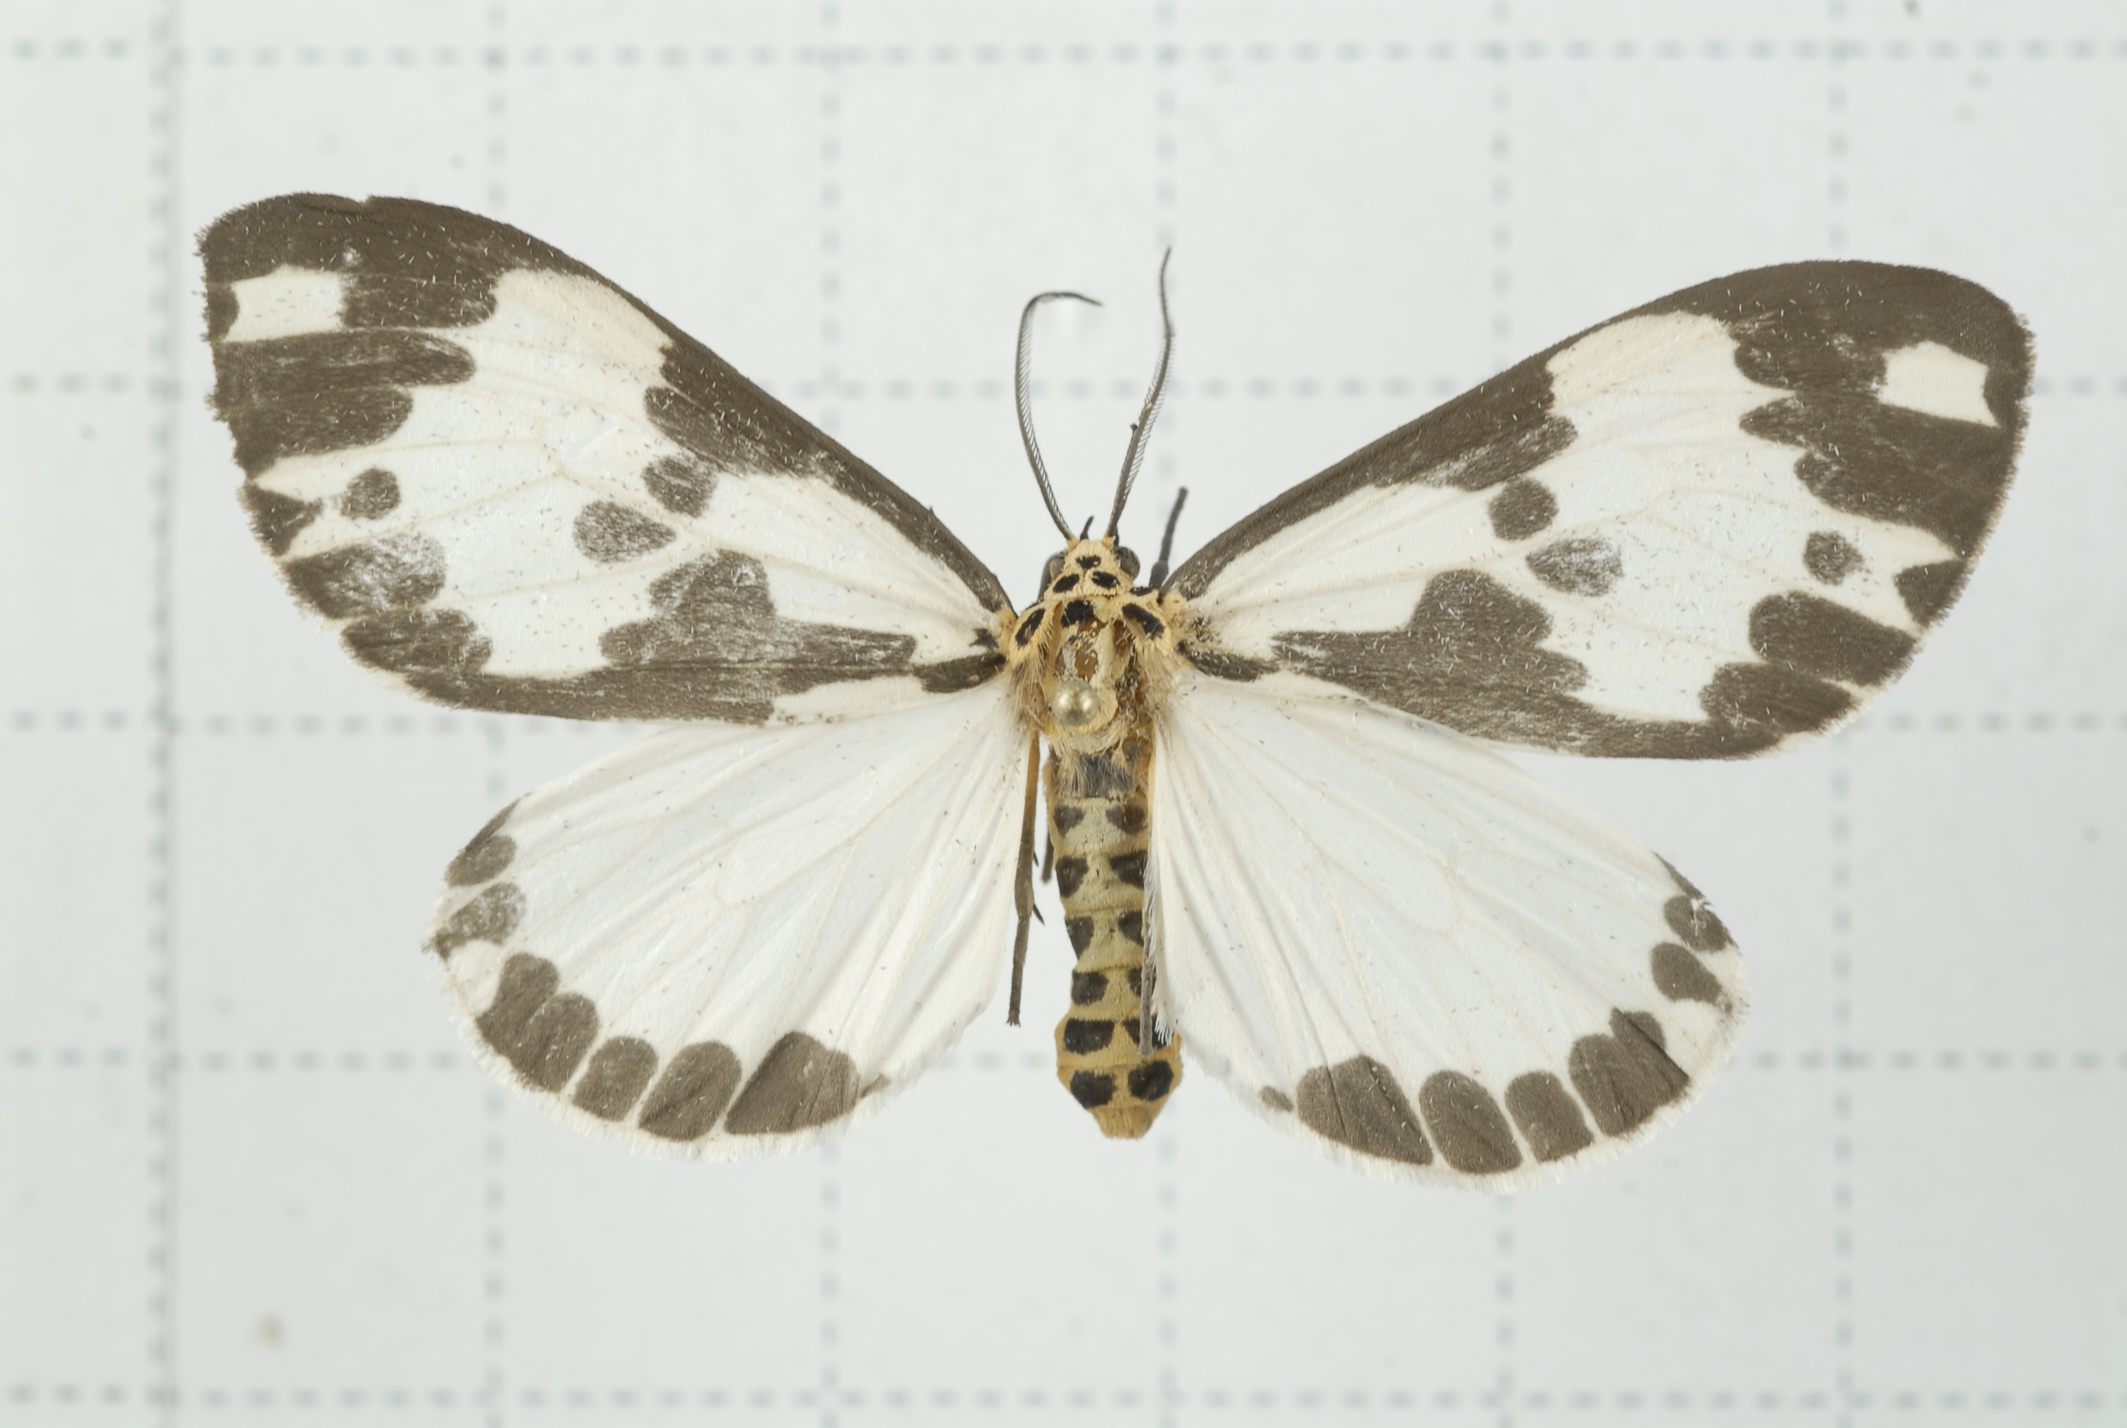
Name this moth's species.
Nyctemera carissima formosana
